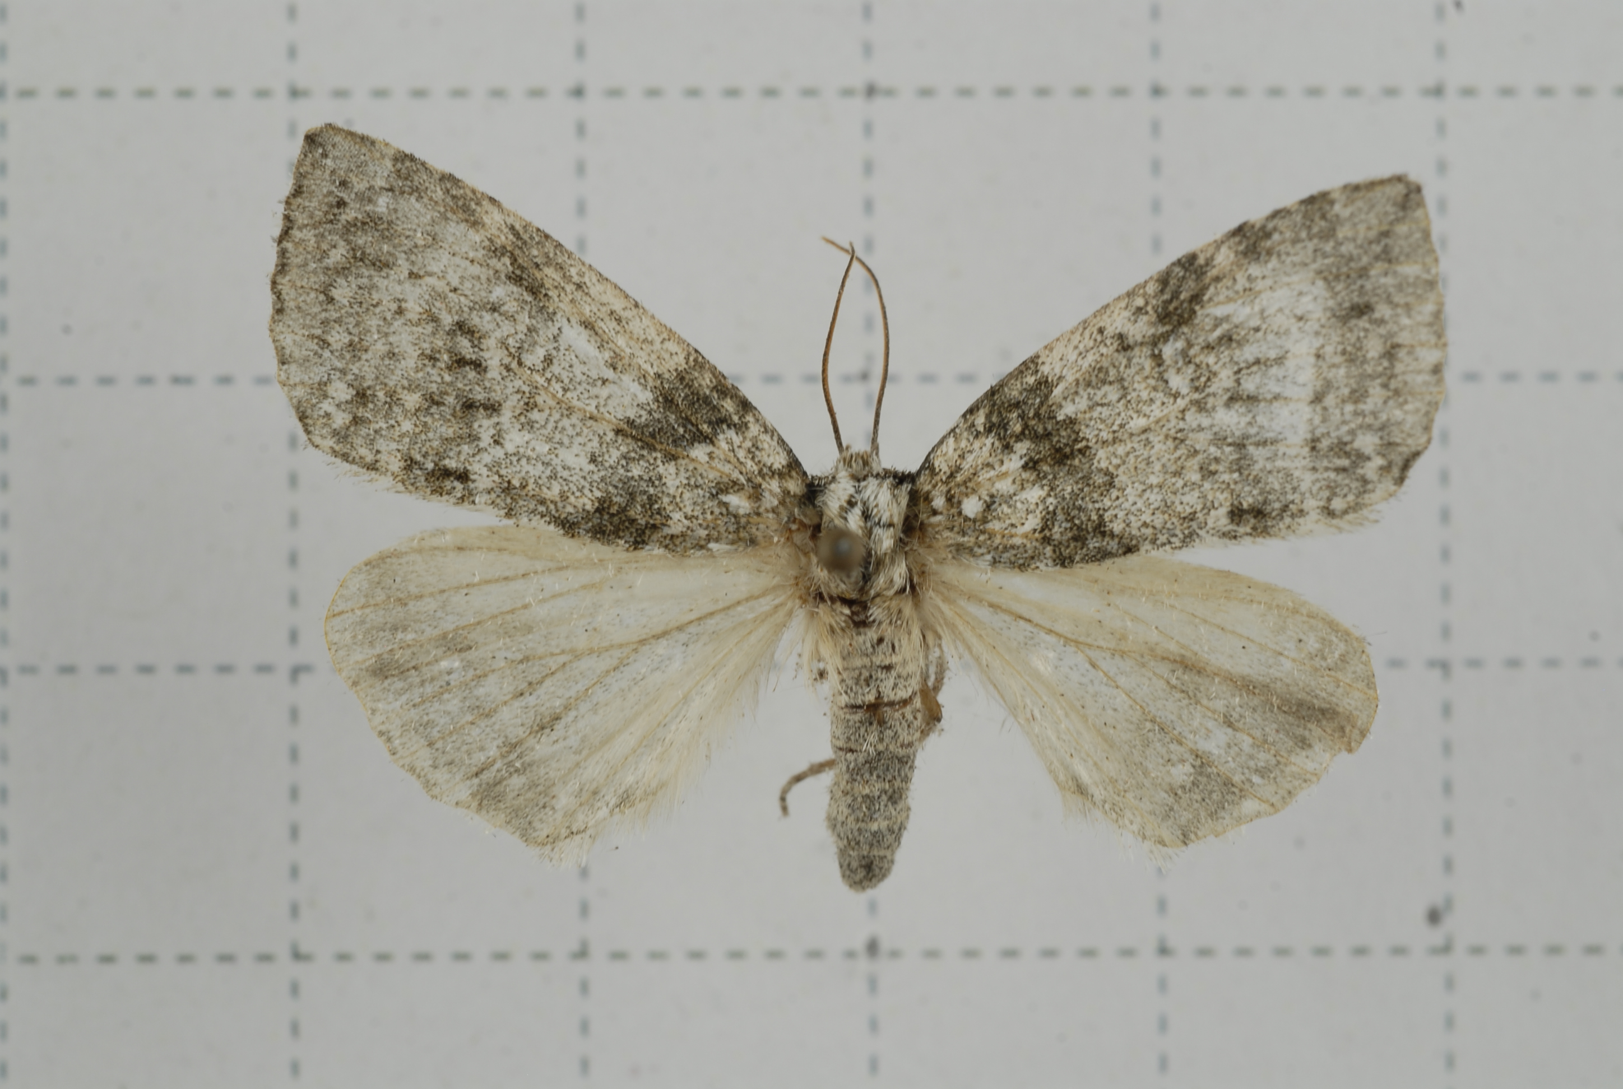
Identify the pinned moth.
Parapsestis argenteopicta taiwana
